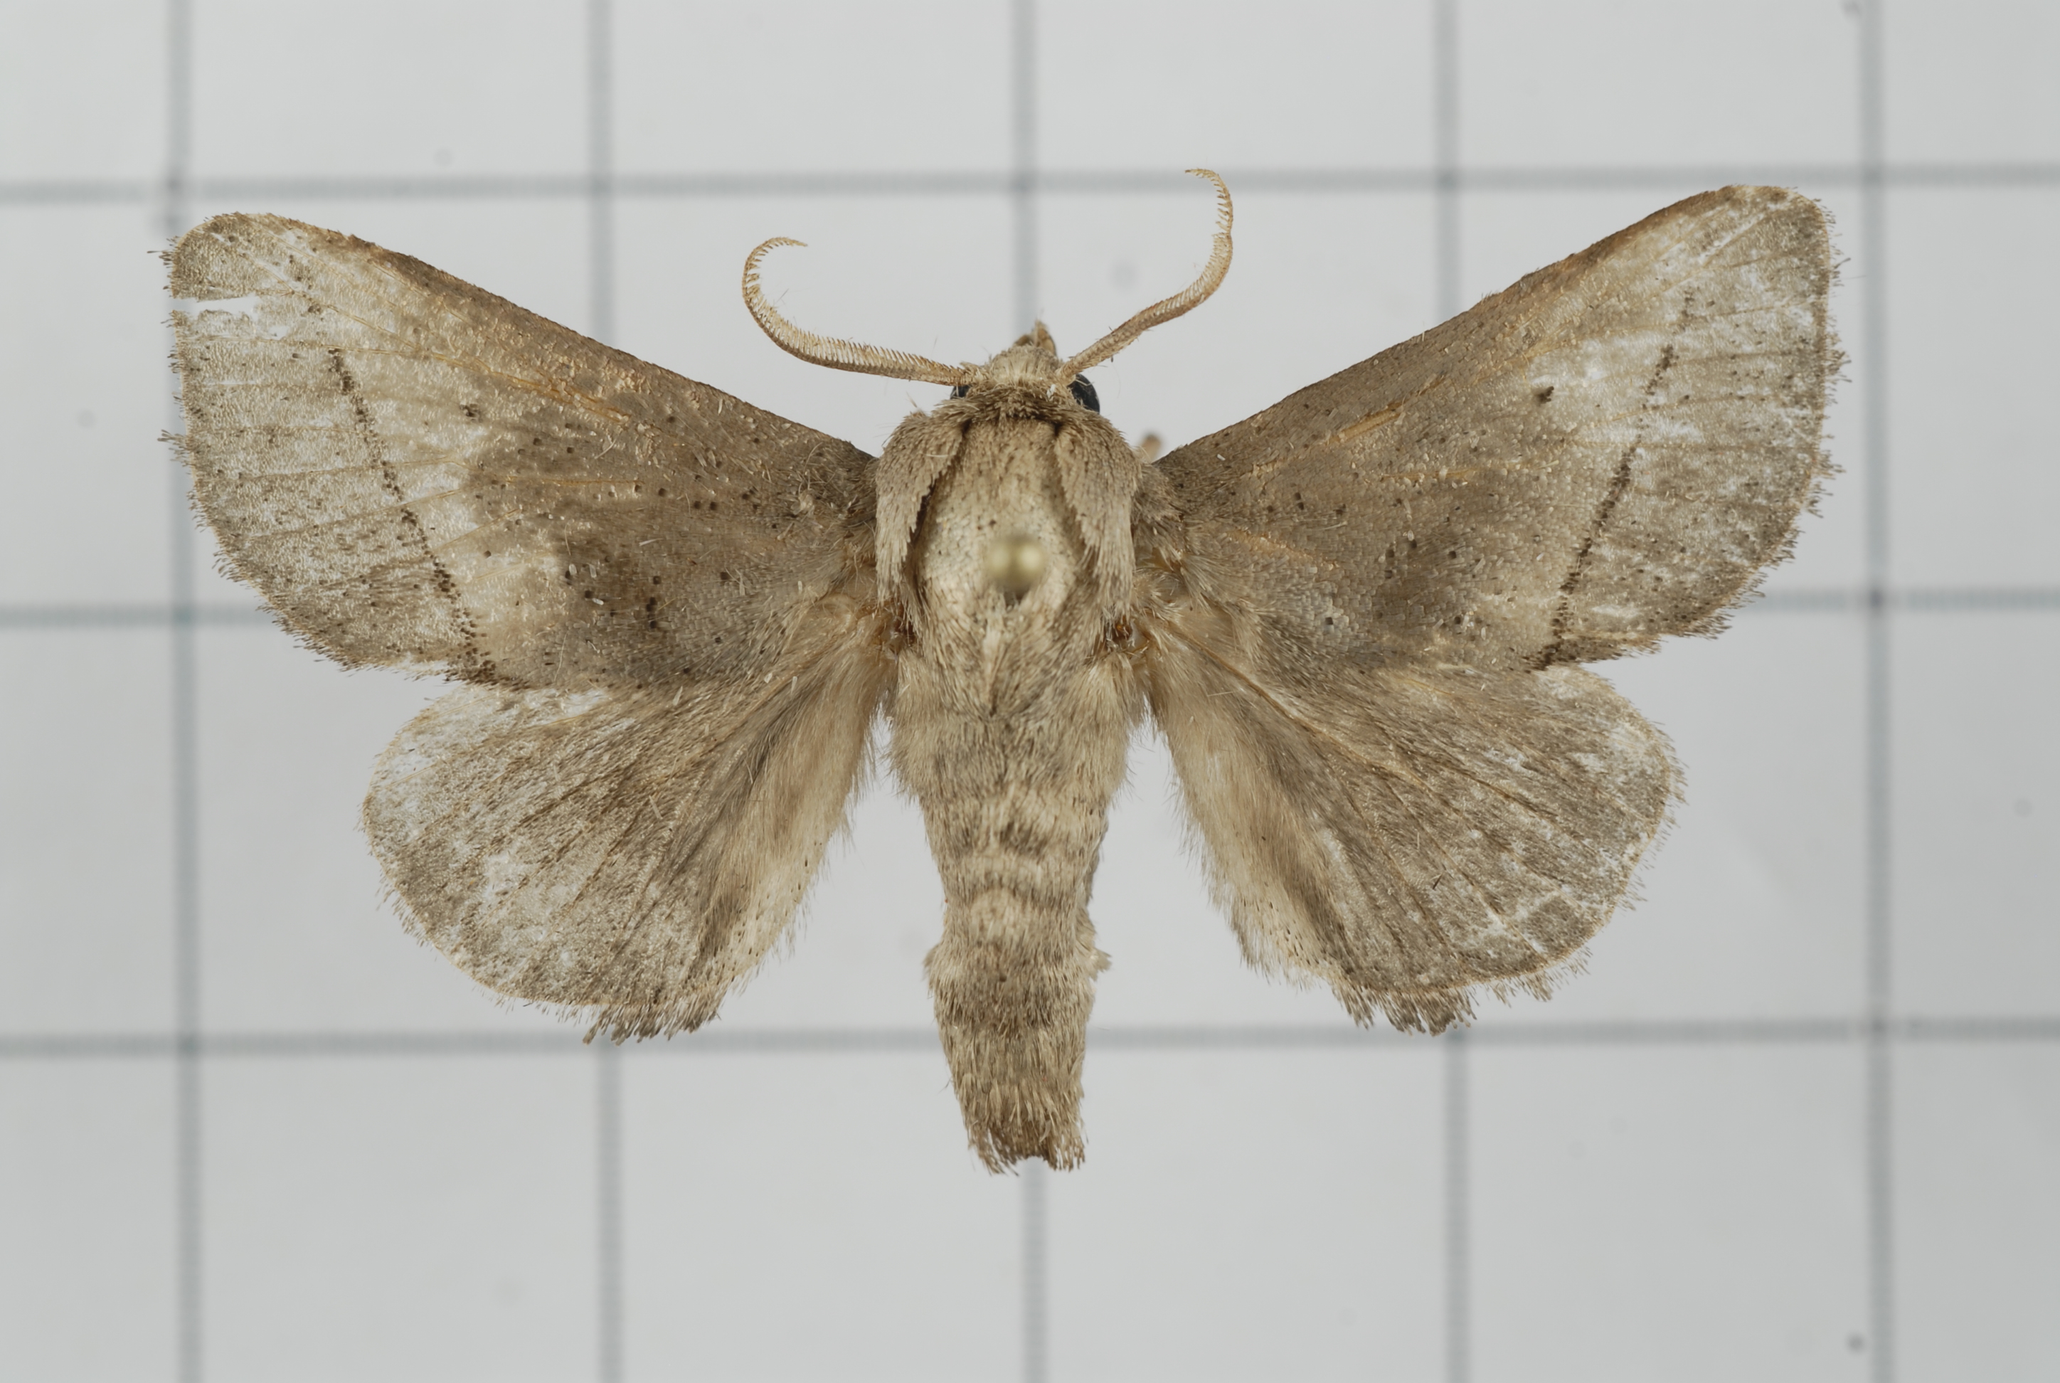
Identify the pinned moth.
Thosea sinensis
